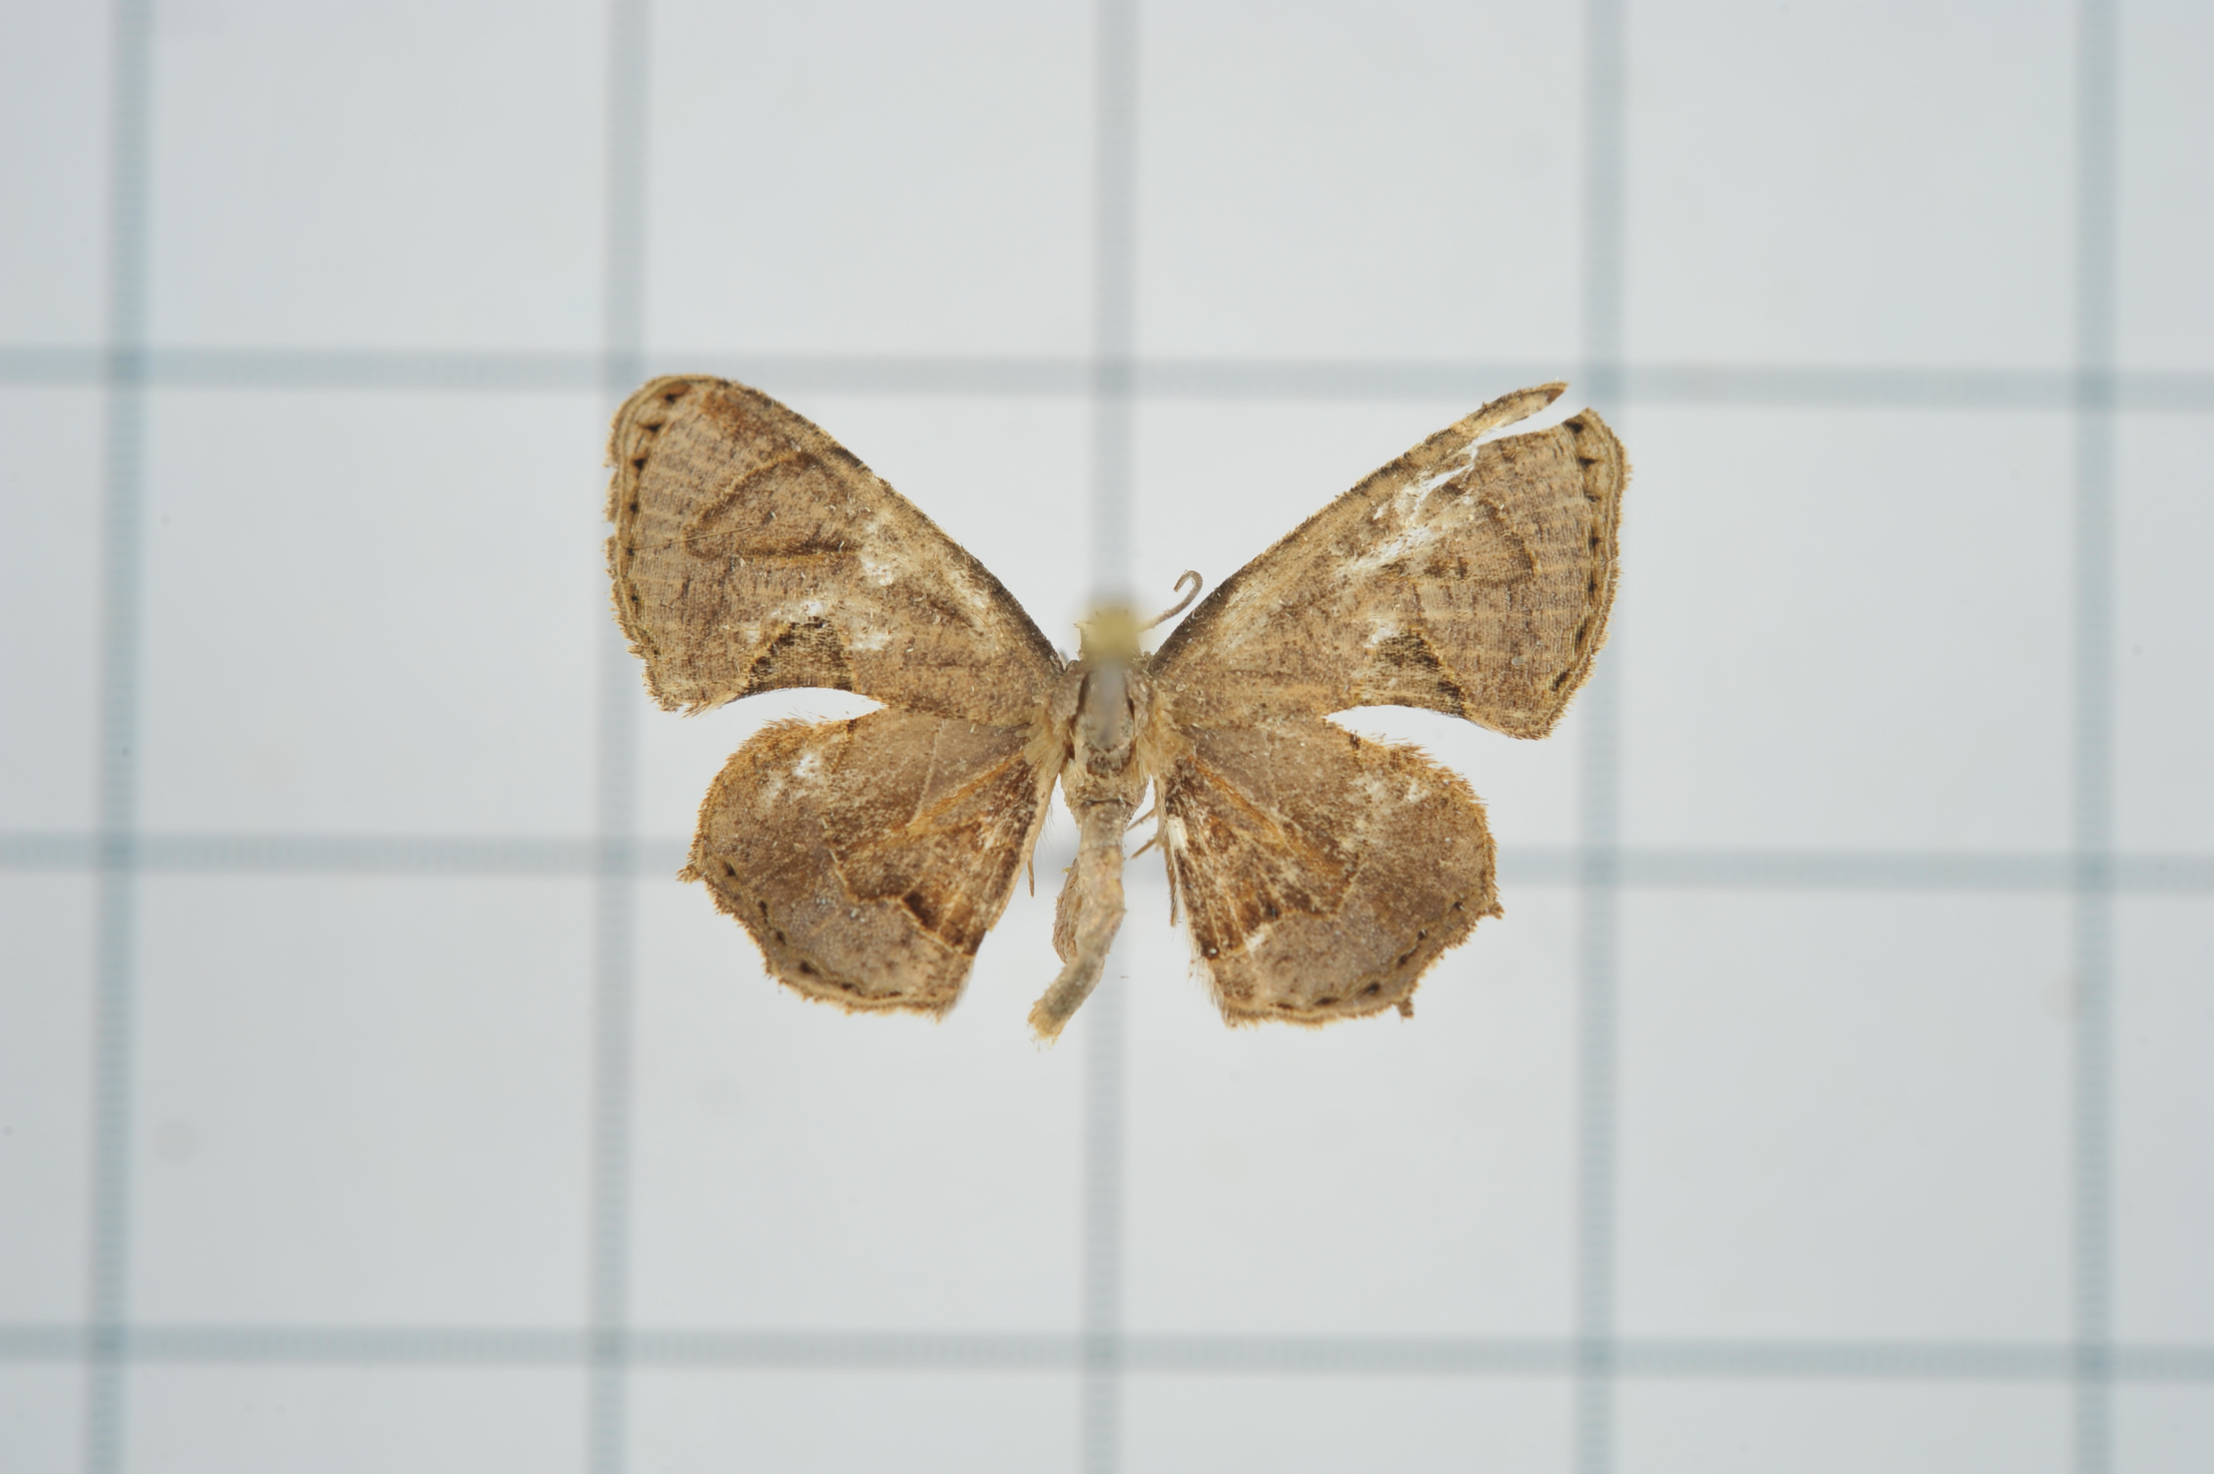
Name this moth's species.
Phazaca kosemponicola
